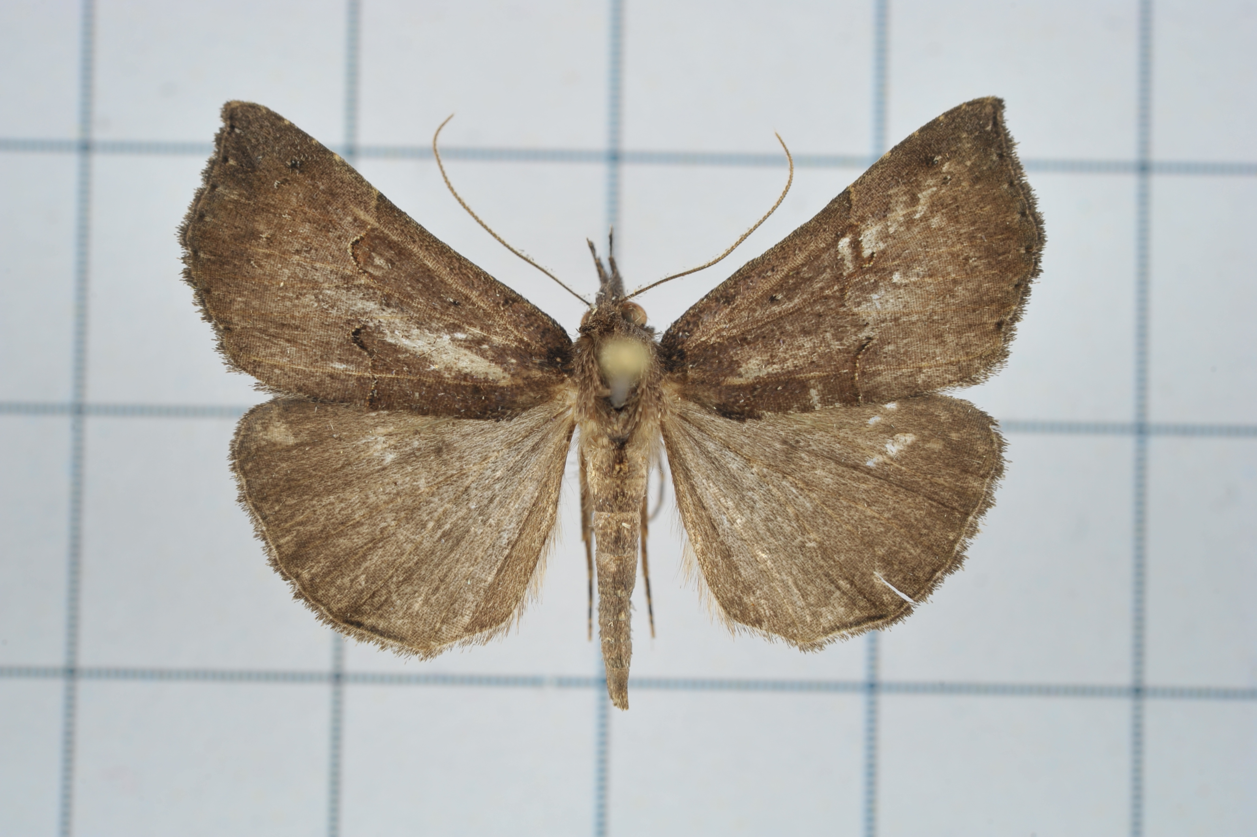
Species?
Hypena sinuosa
